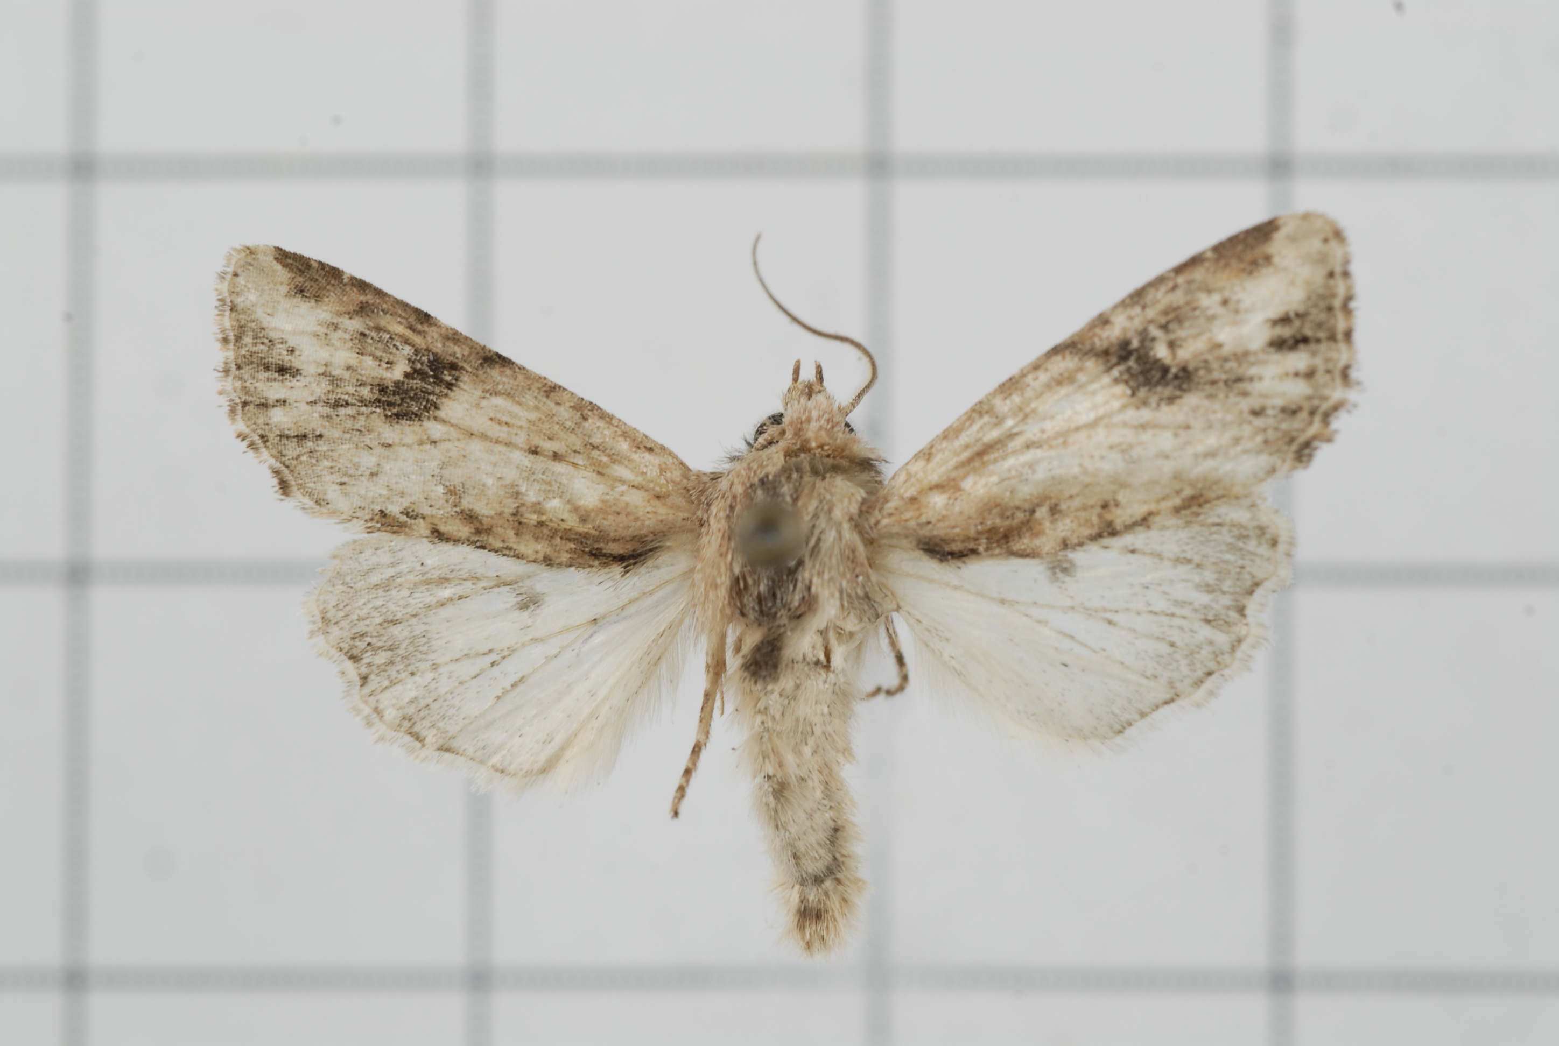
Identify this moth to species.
Lithopolia confusa confusa
